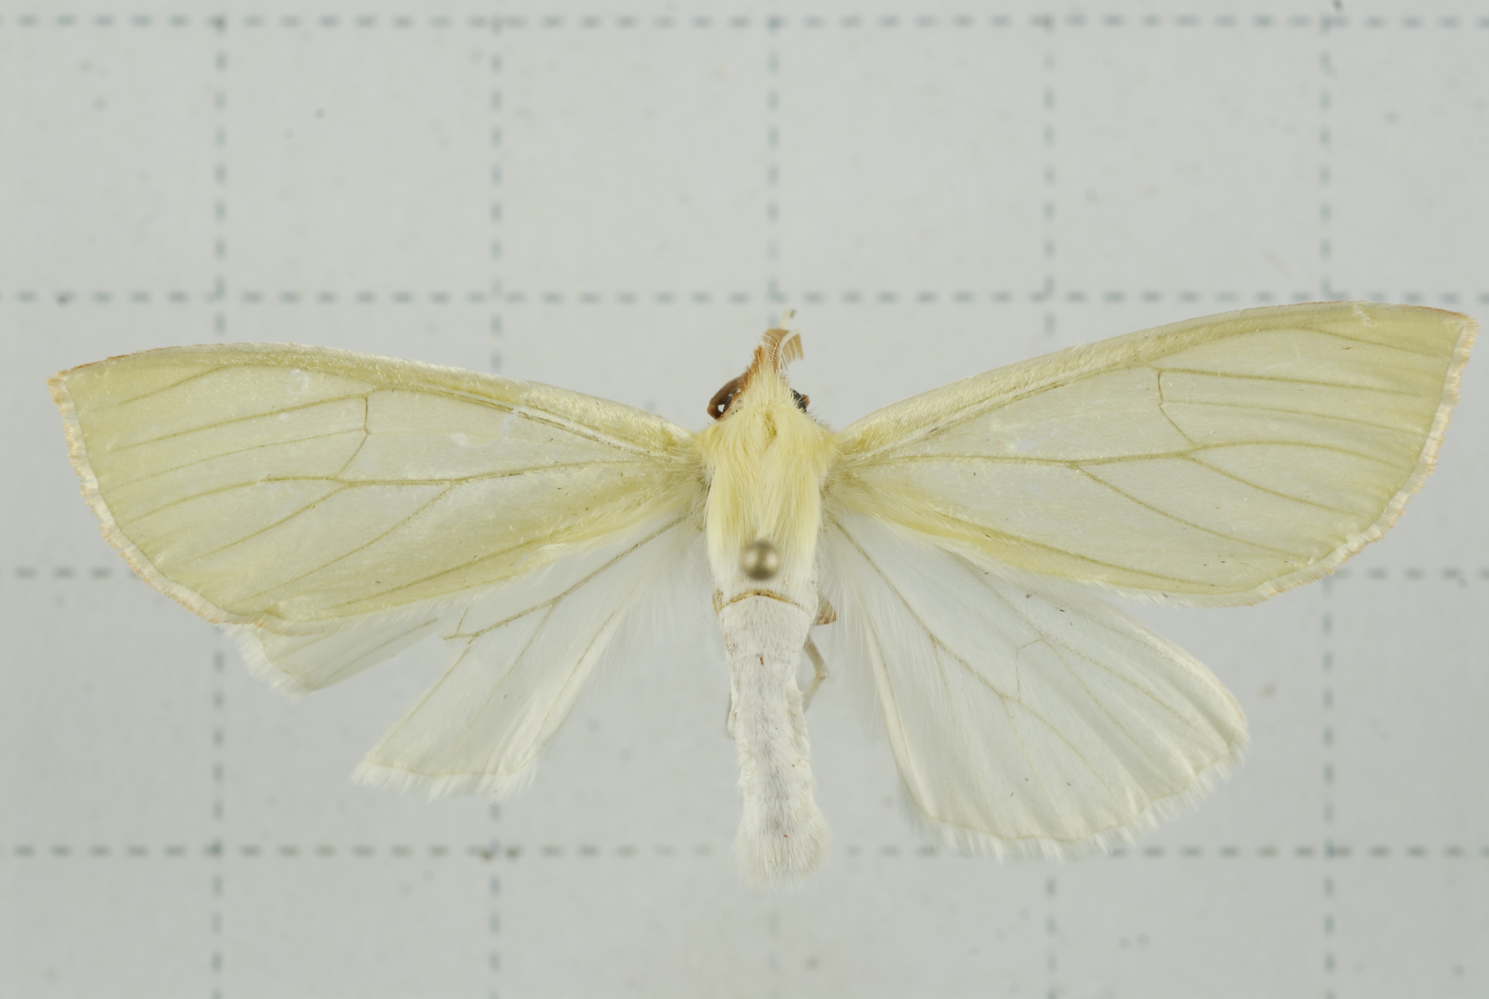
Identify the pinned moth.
Doratoptera lutea
